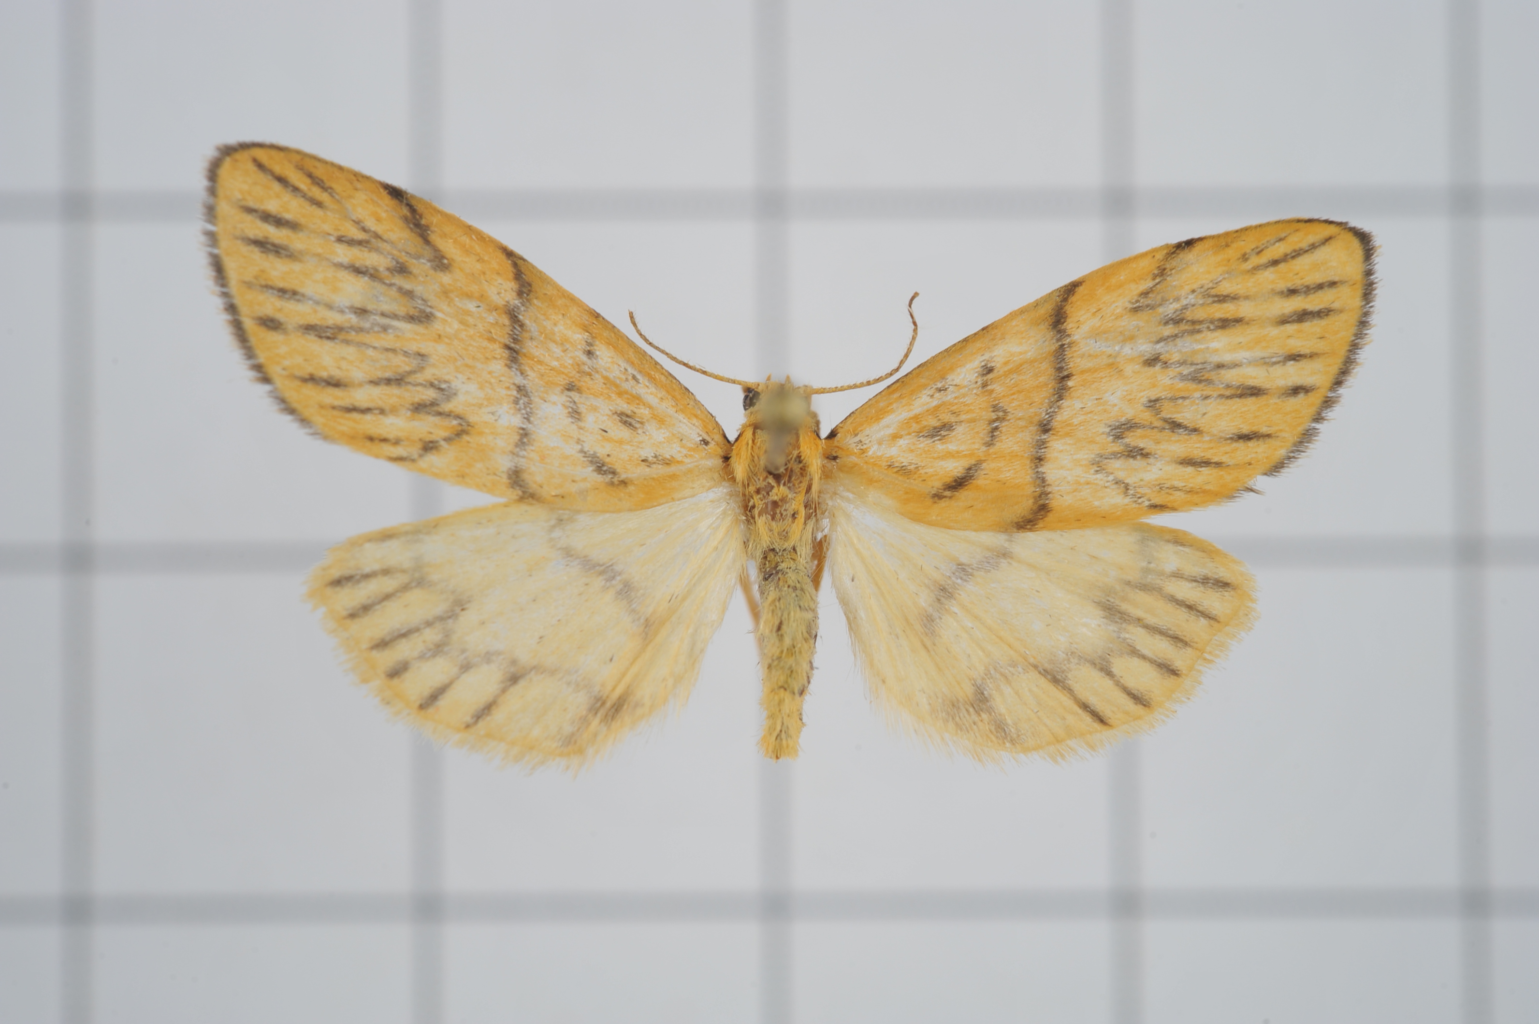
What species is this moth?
Ammatho takamukui
